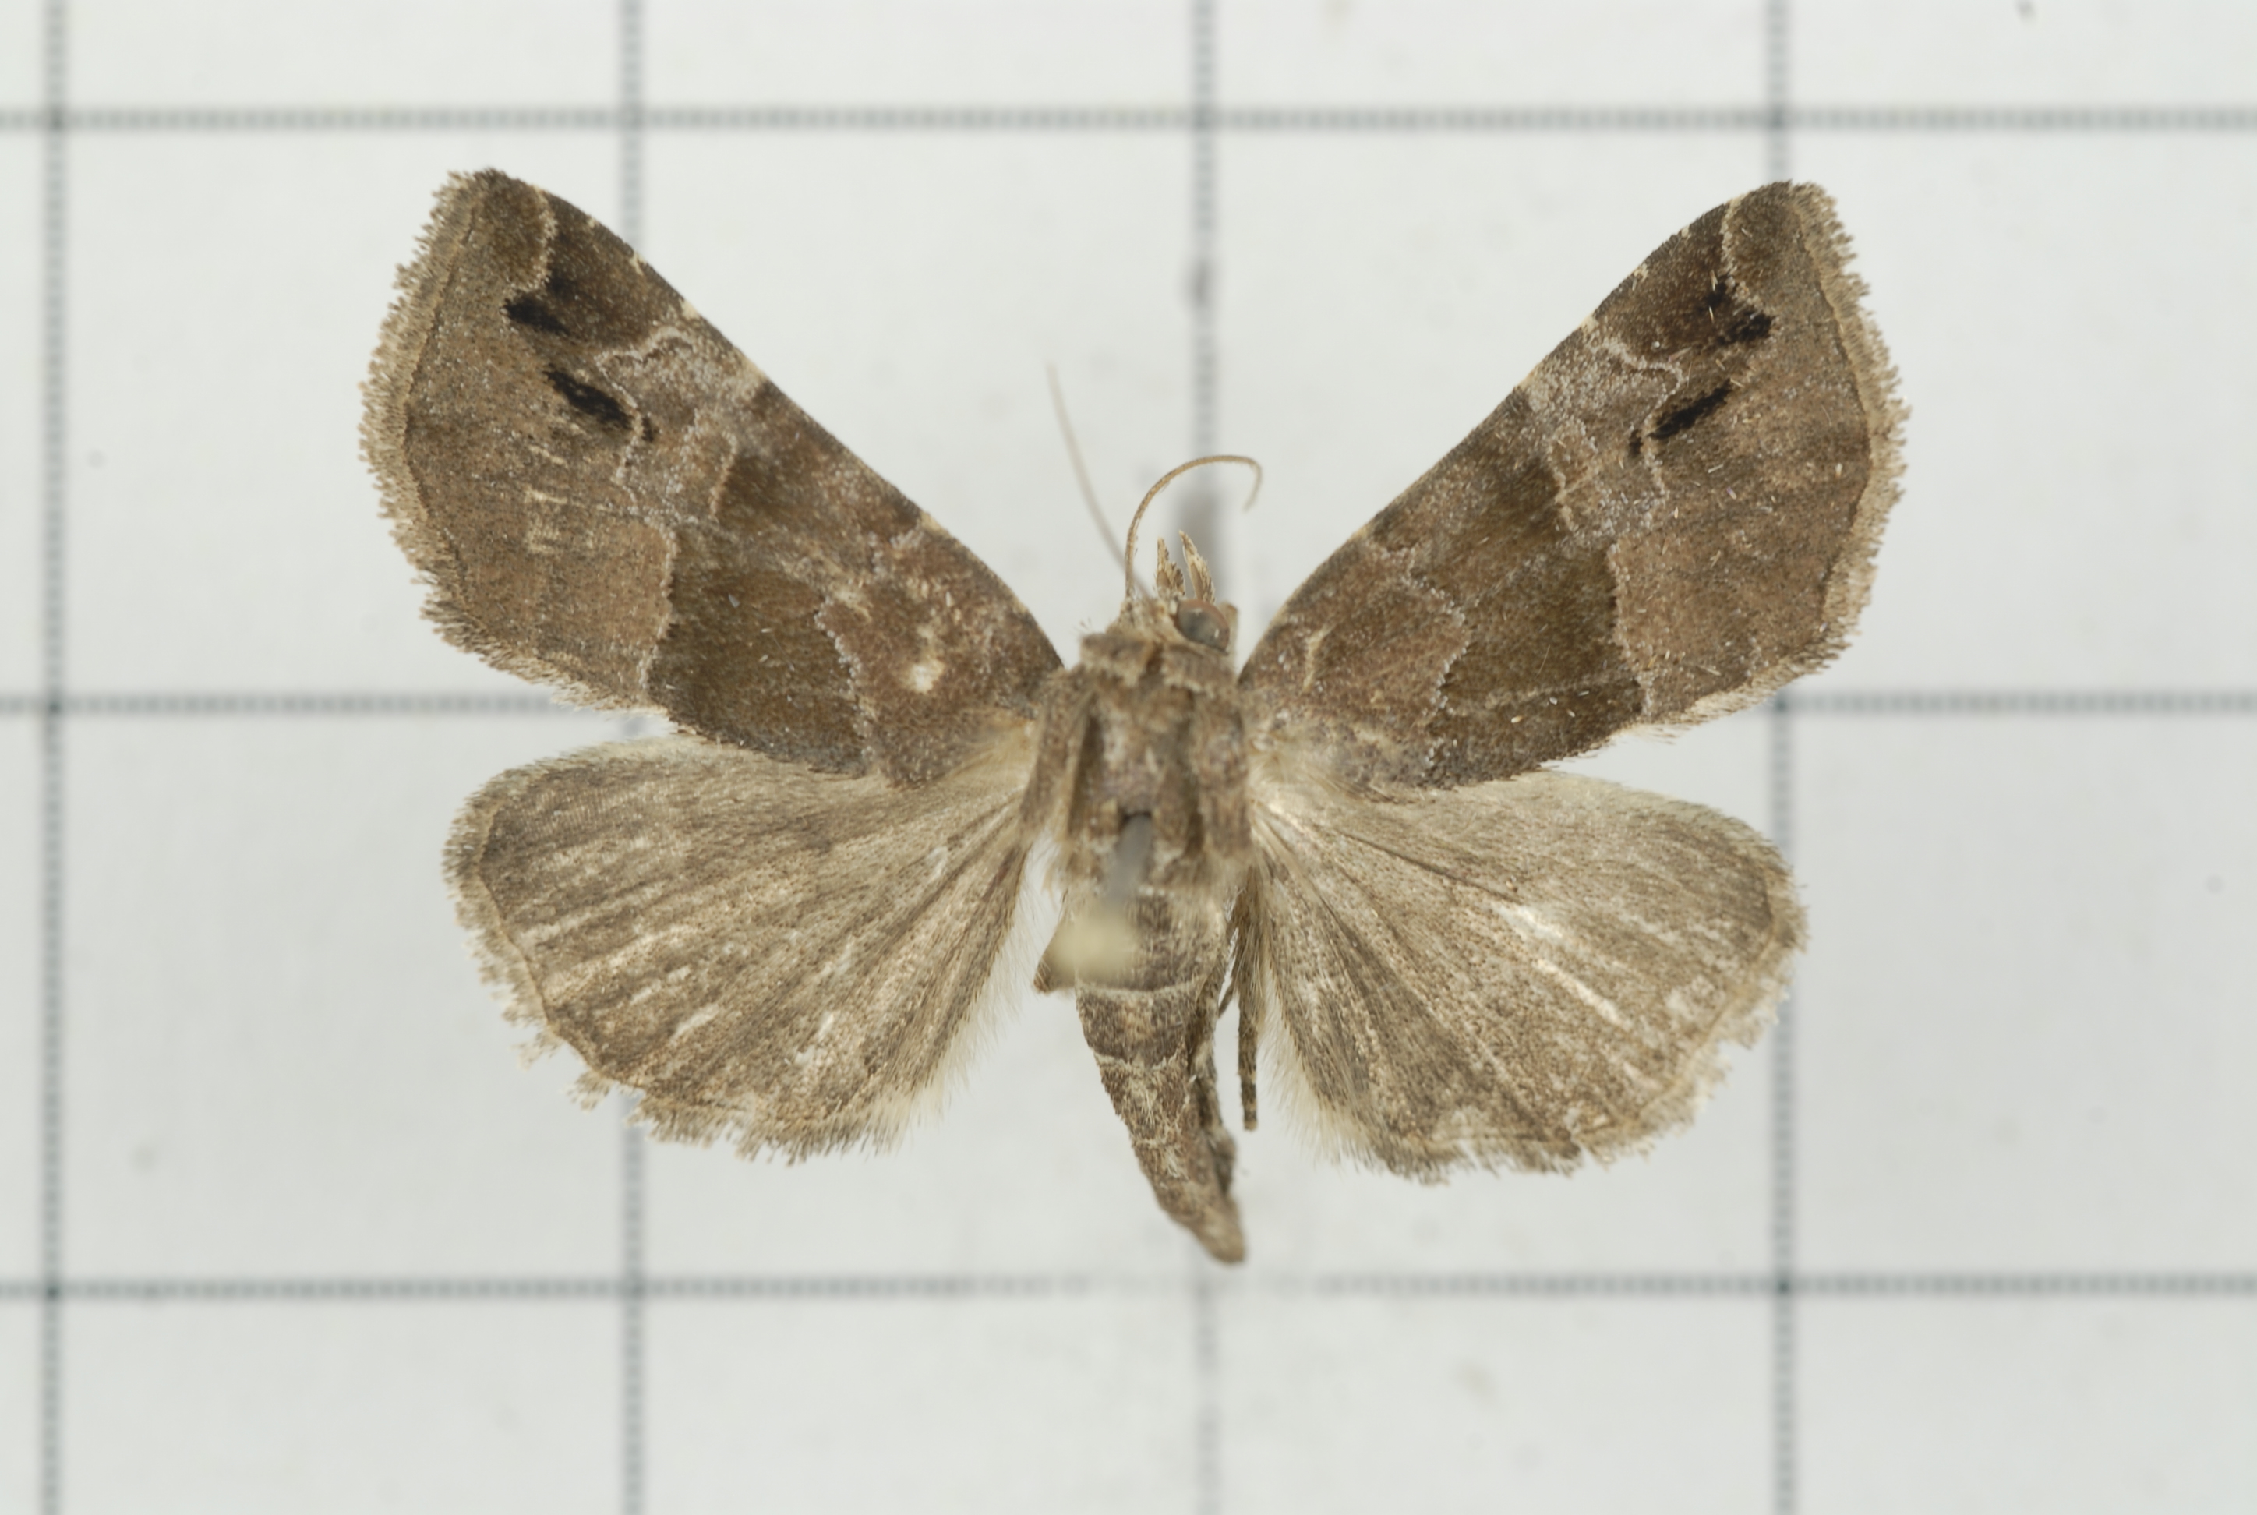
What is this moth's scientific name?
Niphonyx segregata
